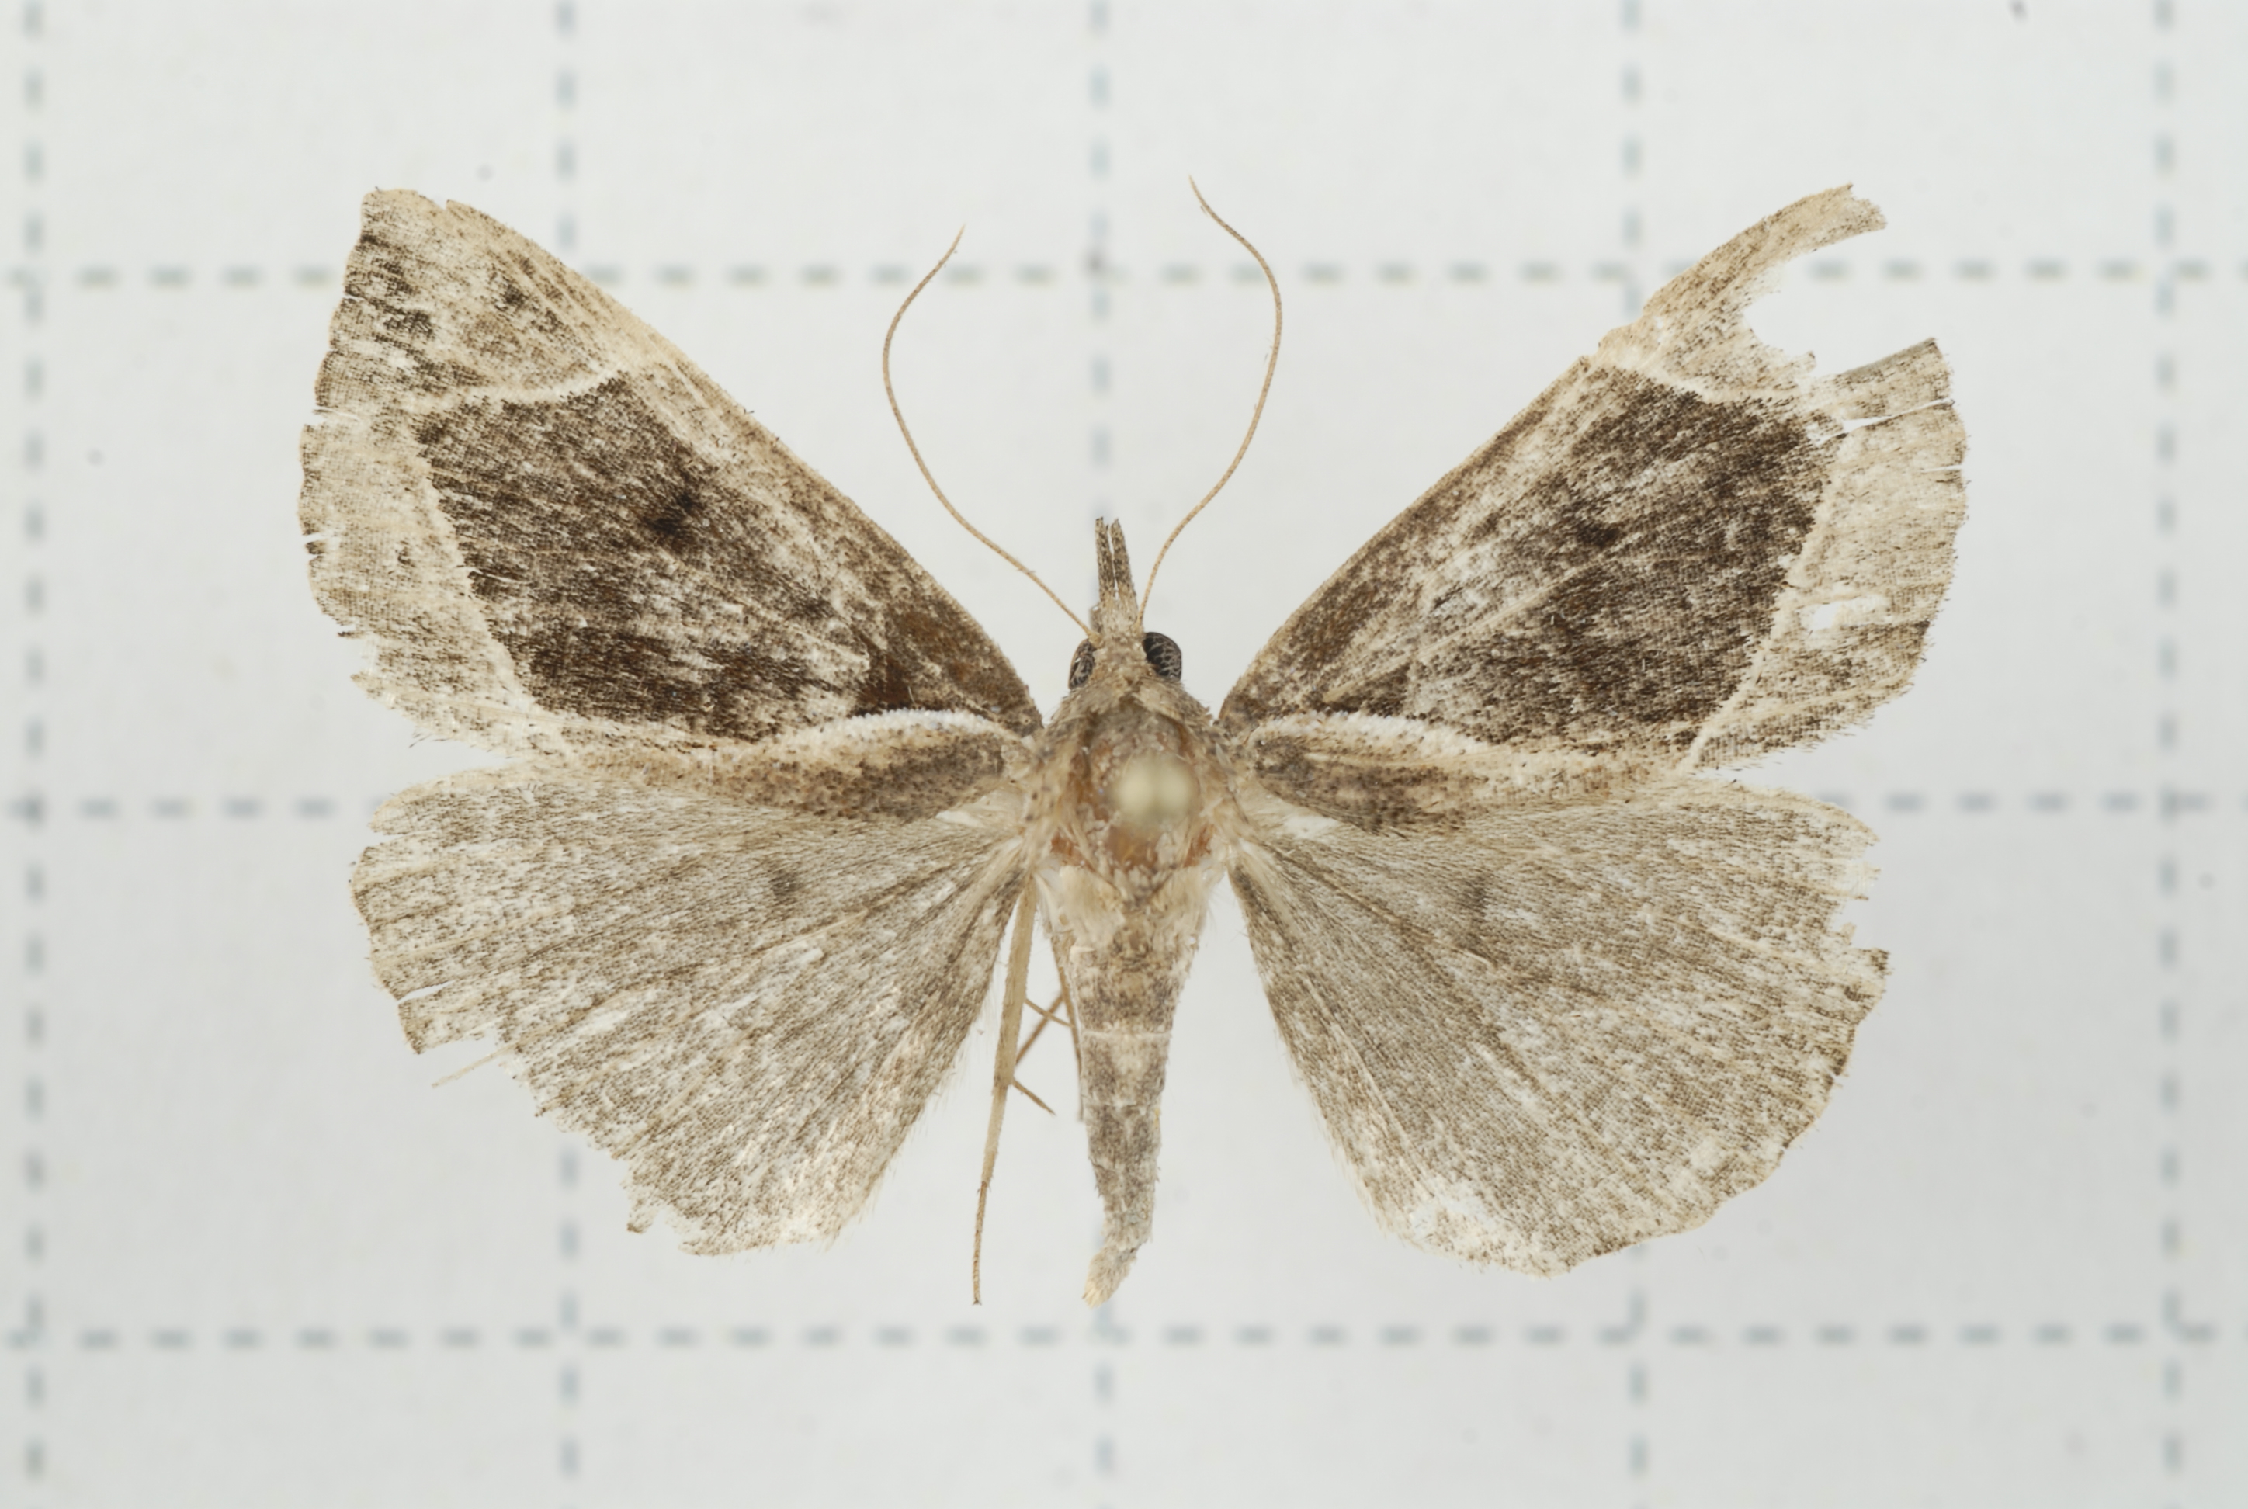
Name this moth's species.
Hypena perspicua
